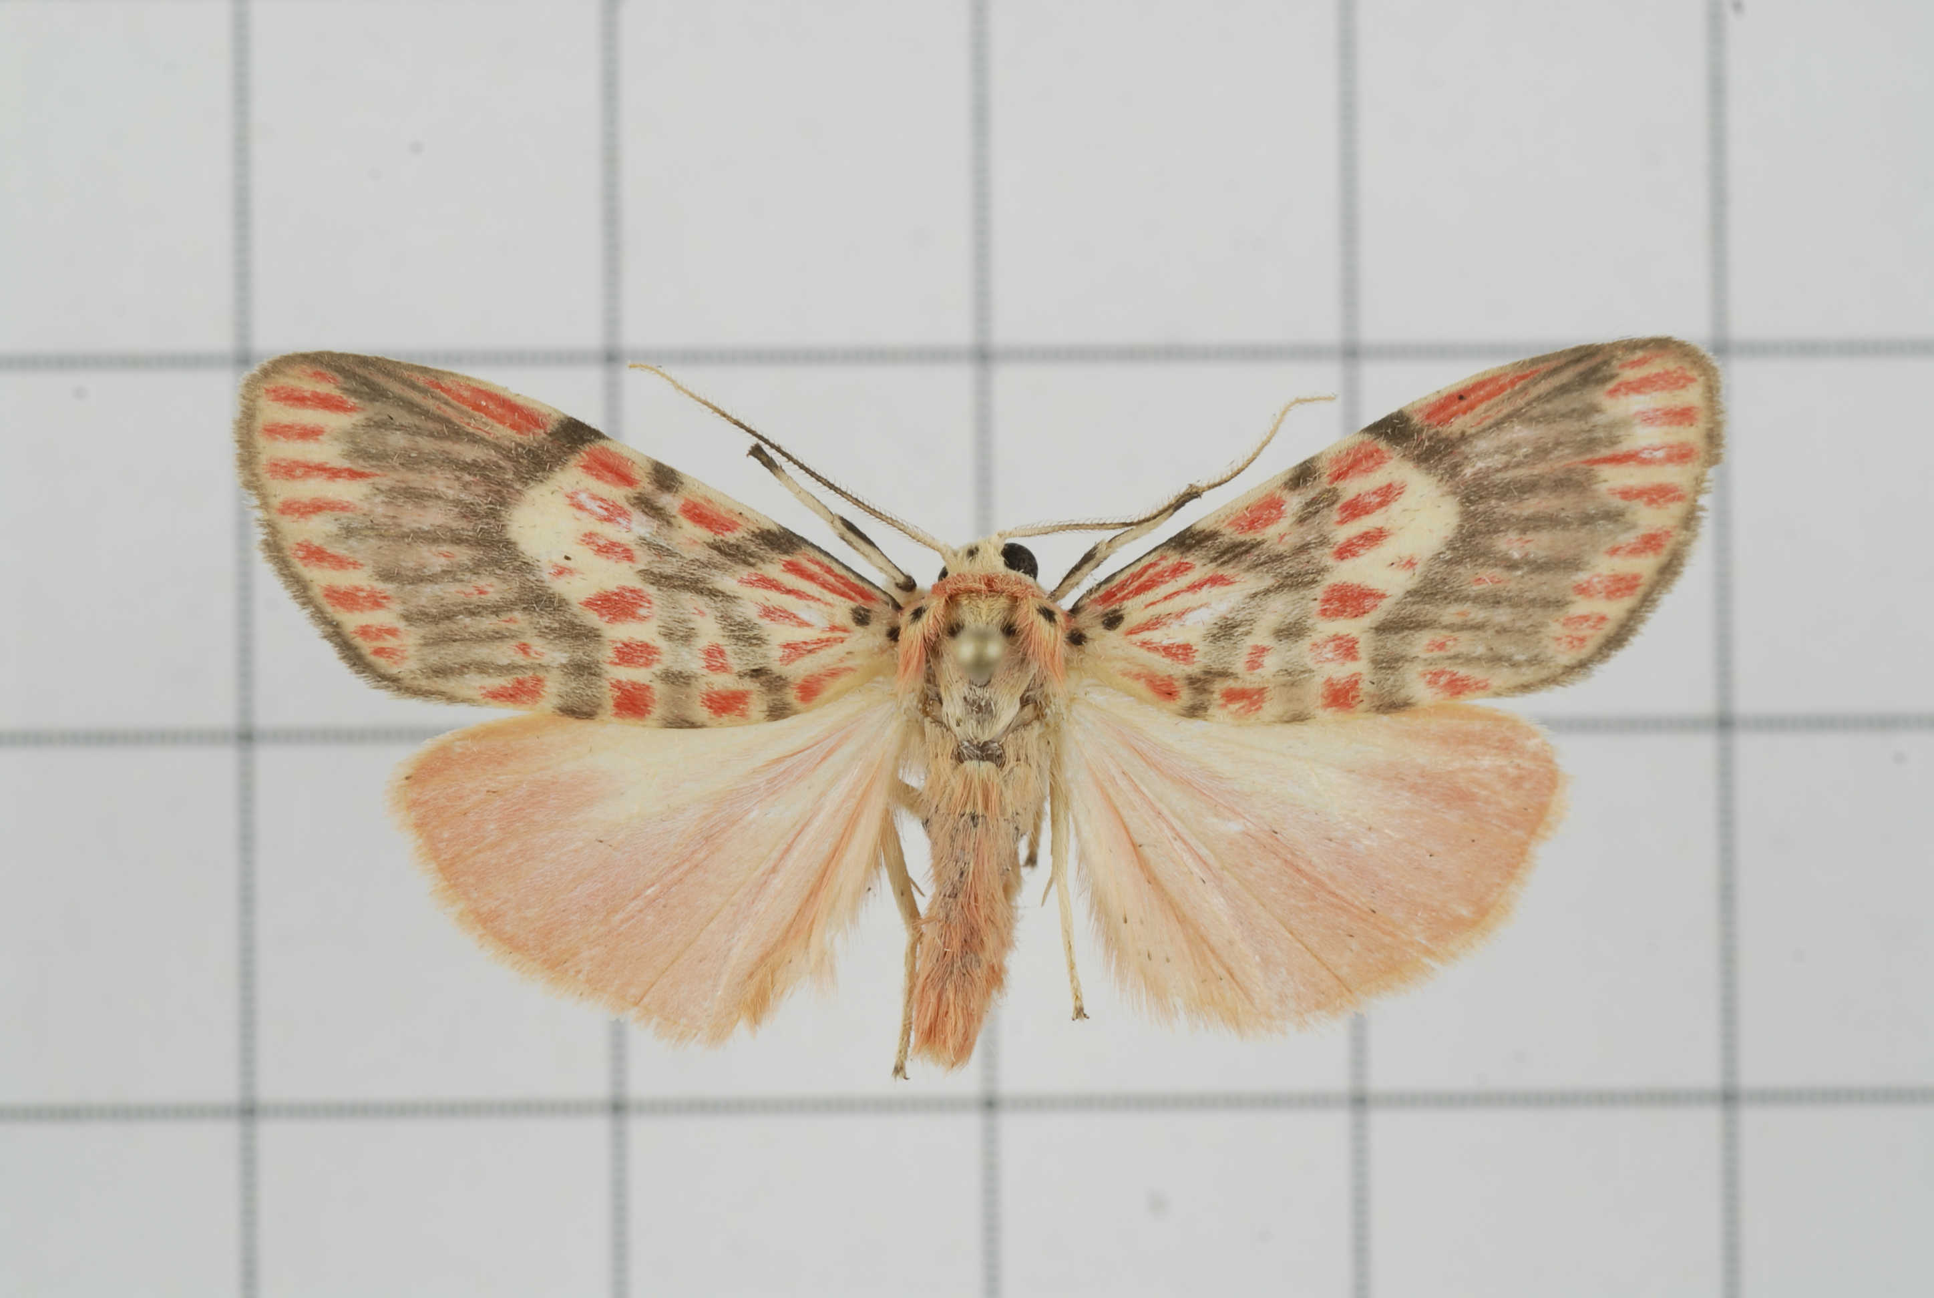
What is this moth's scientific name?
Barsine fuscozonata
